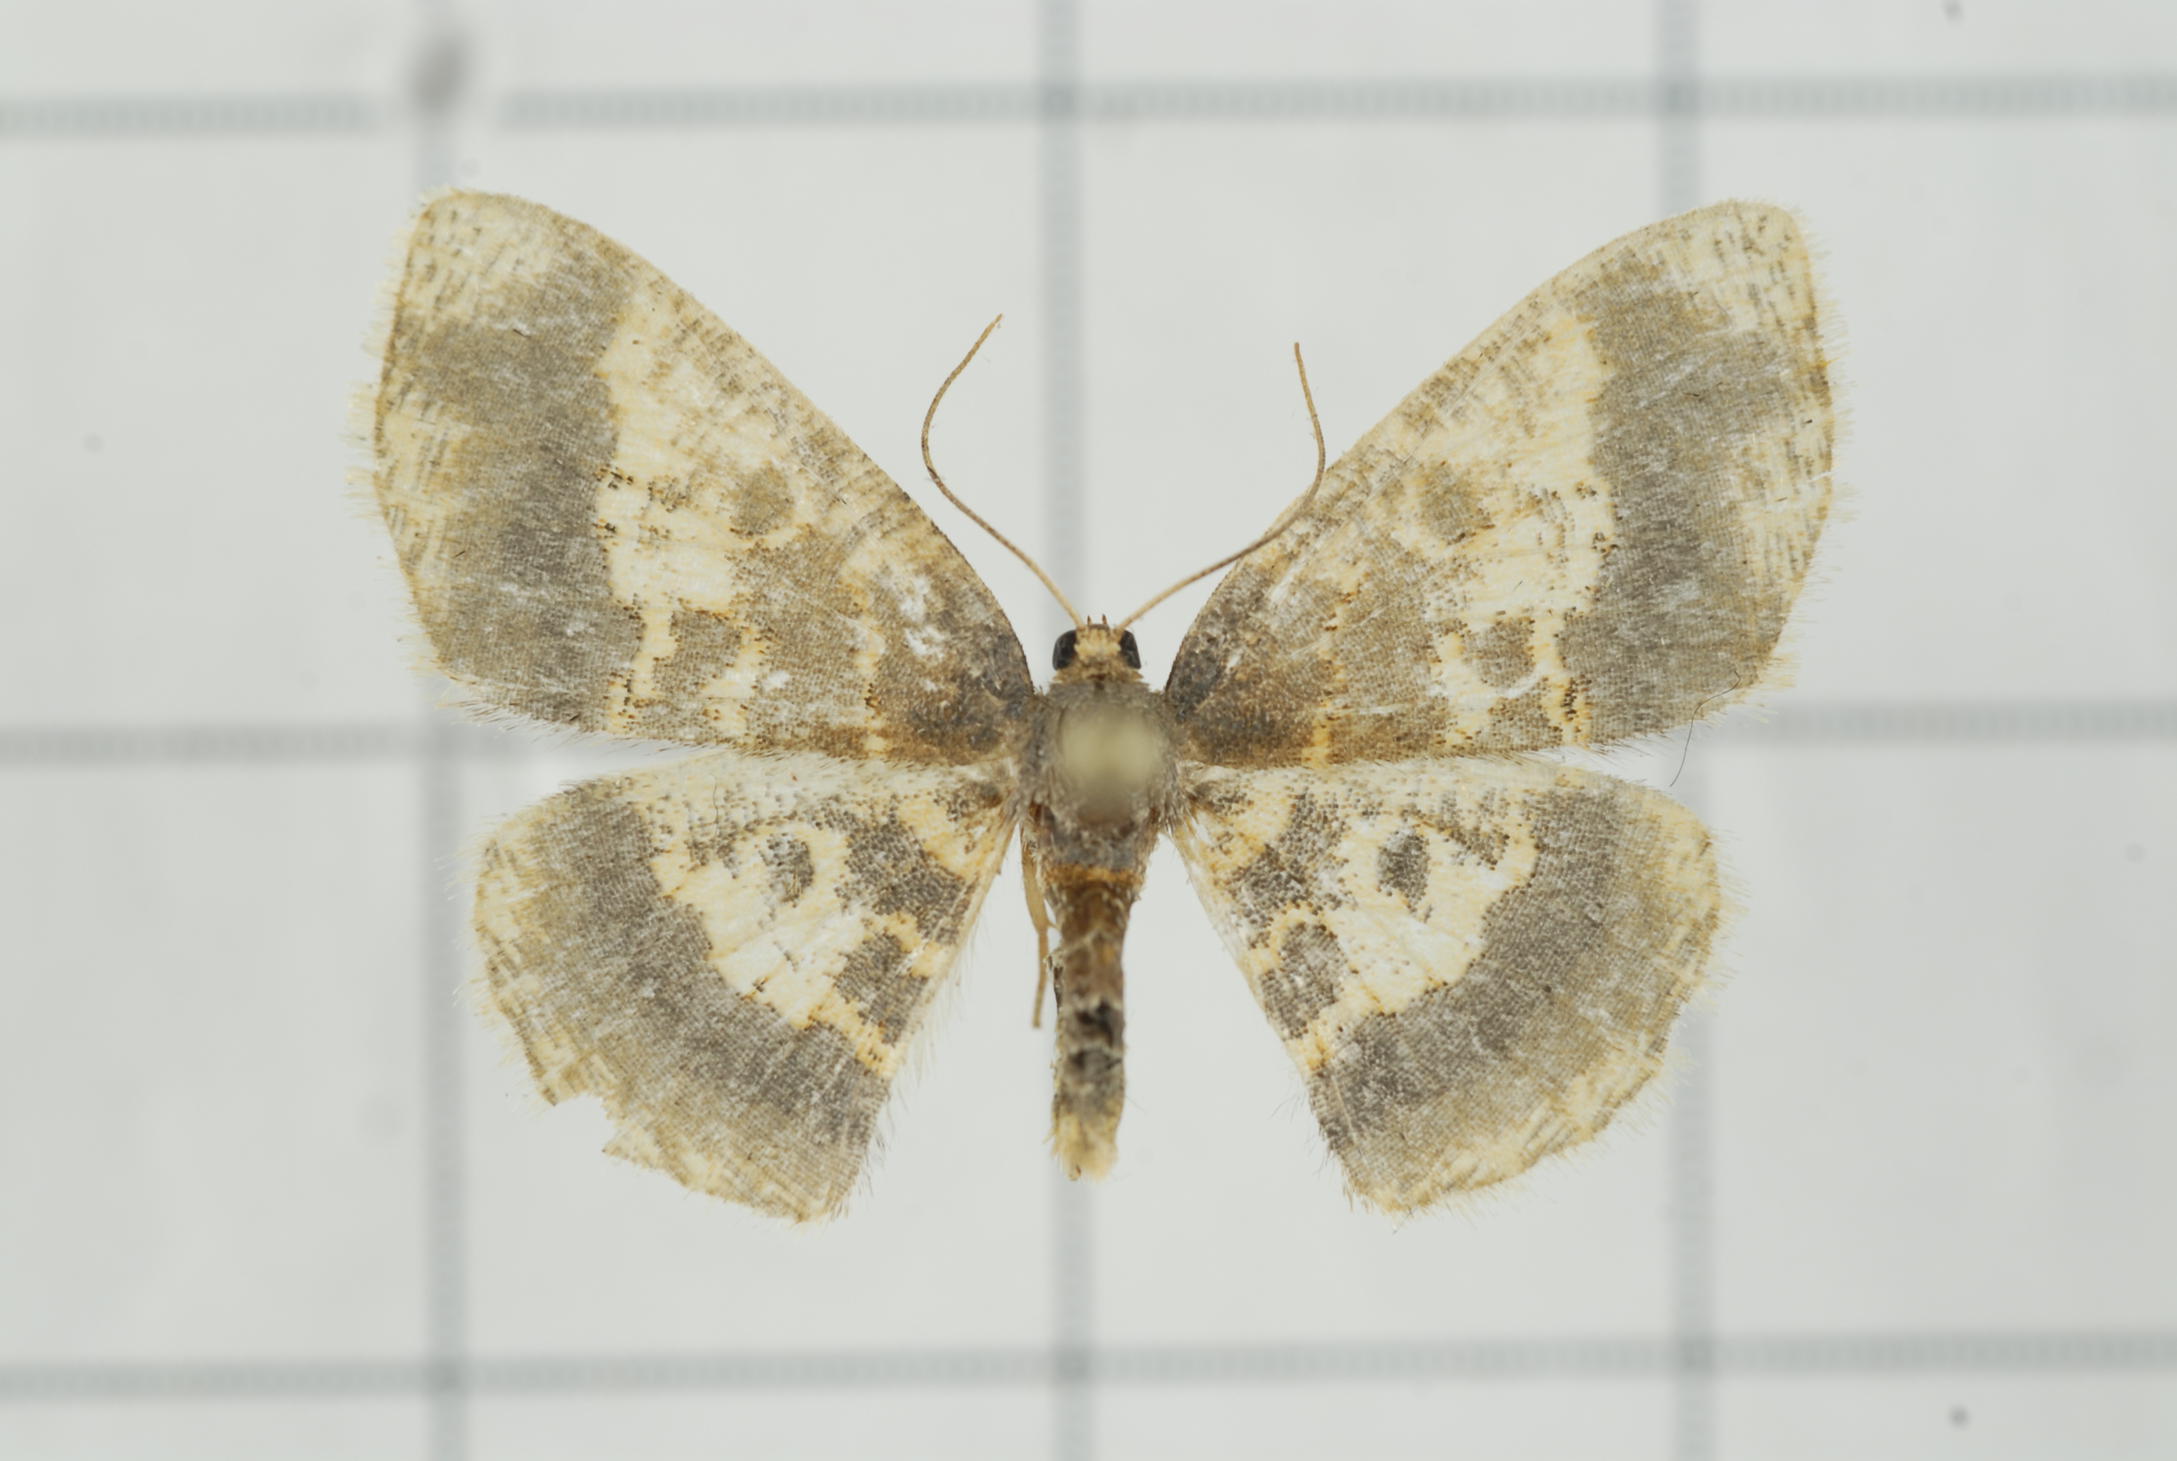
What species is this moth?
Ninodes watanabei
